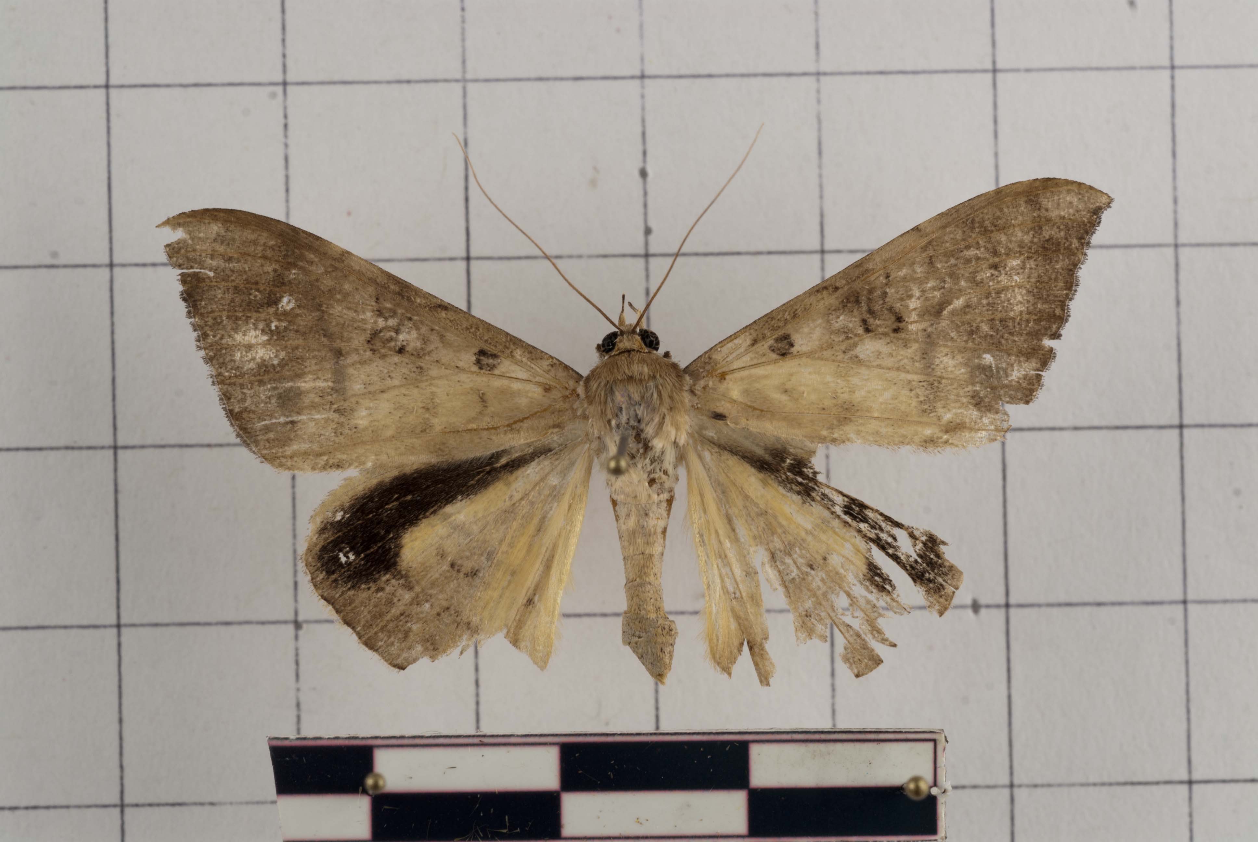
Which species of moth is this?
Oxyodes scrobiculata
